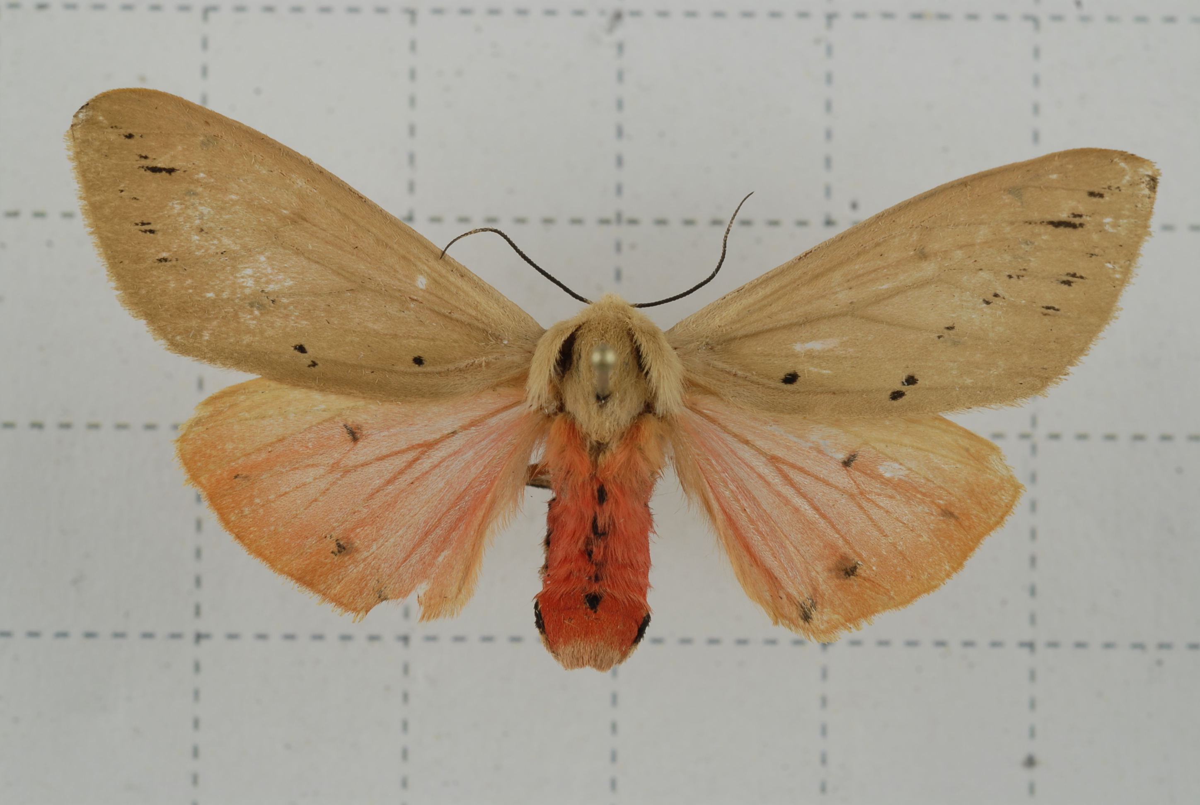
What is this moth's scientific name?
Spilarctia wilemani
